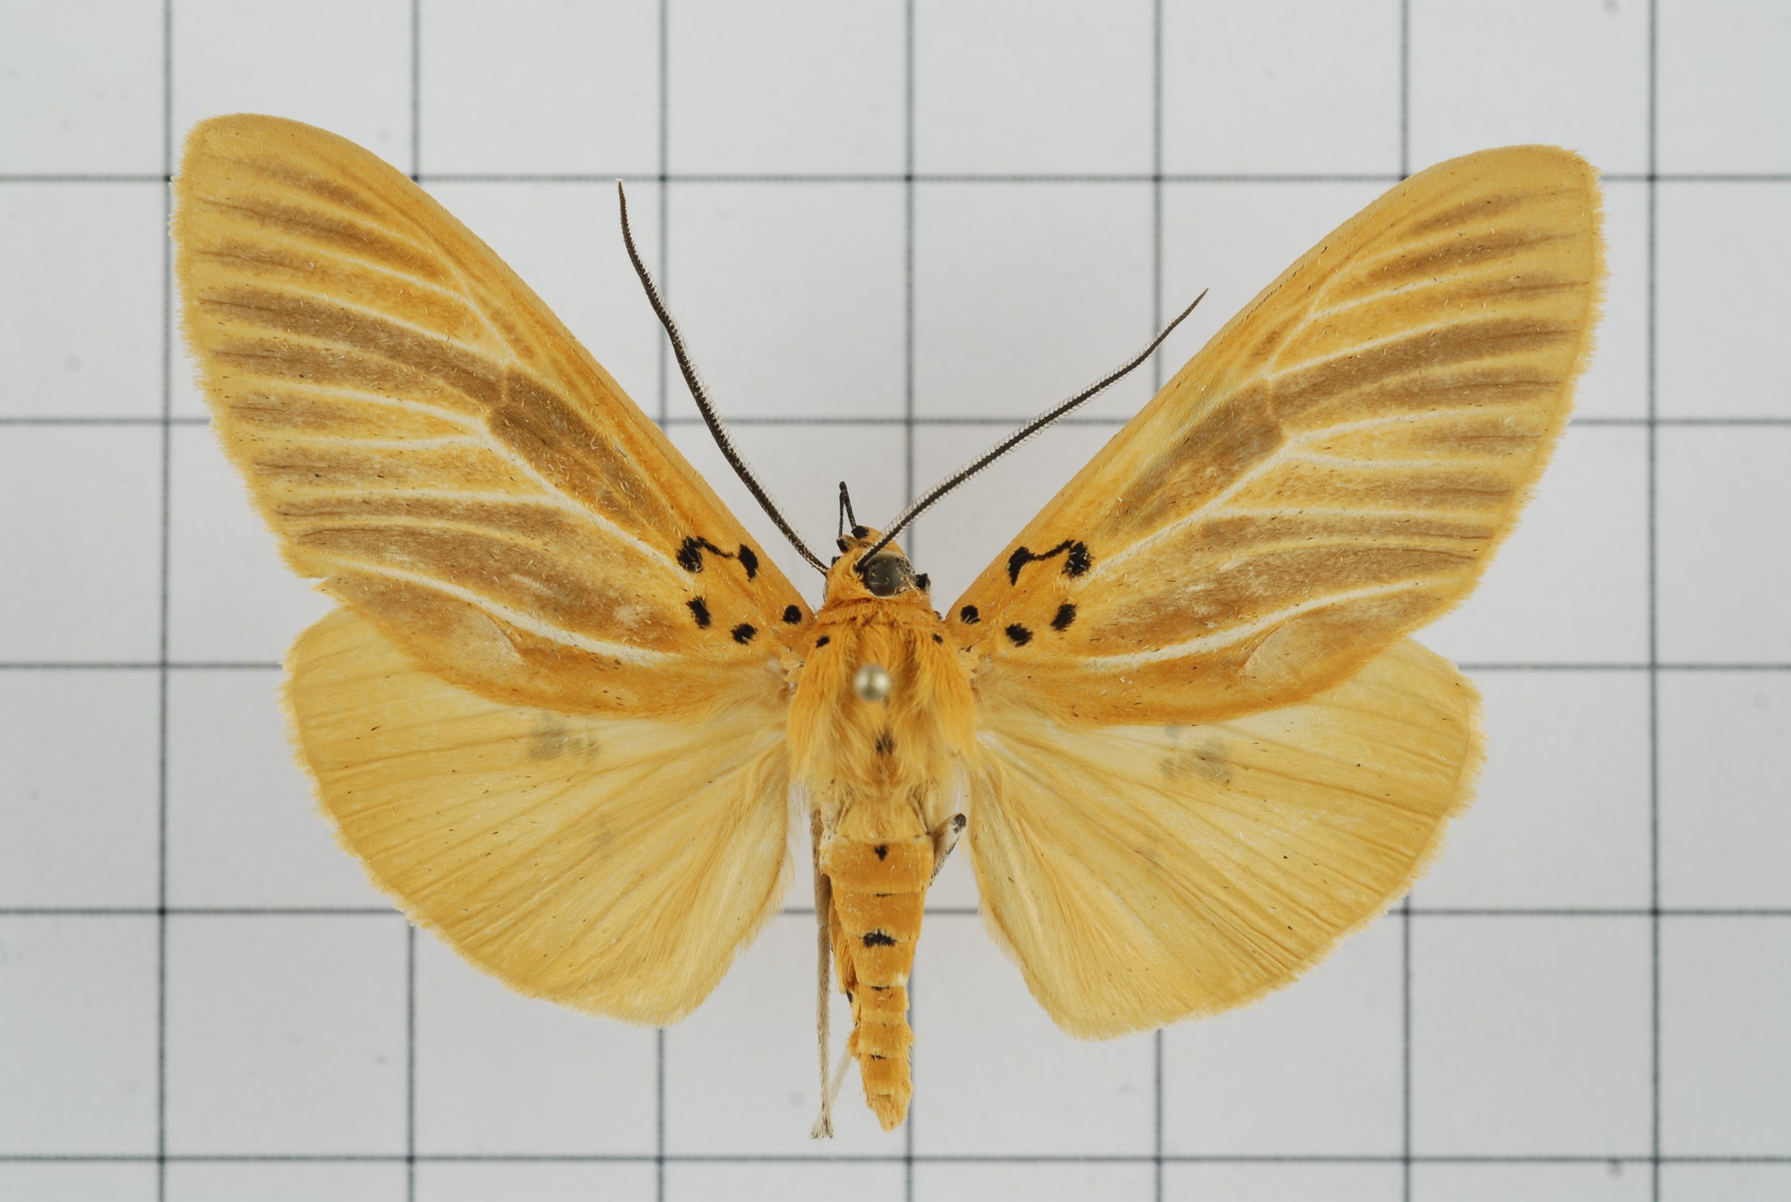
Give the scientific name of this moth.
Asota egens confinis
